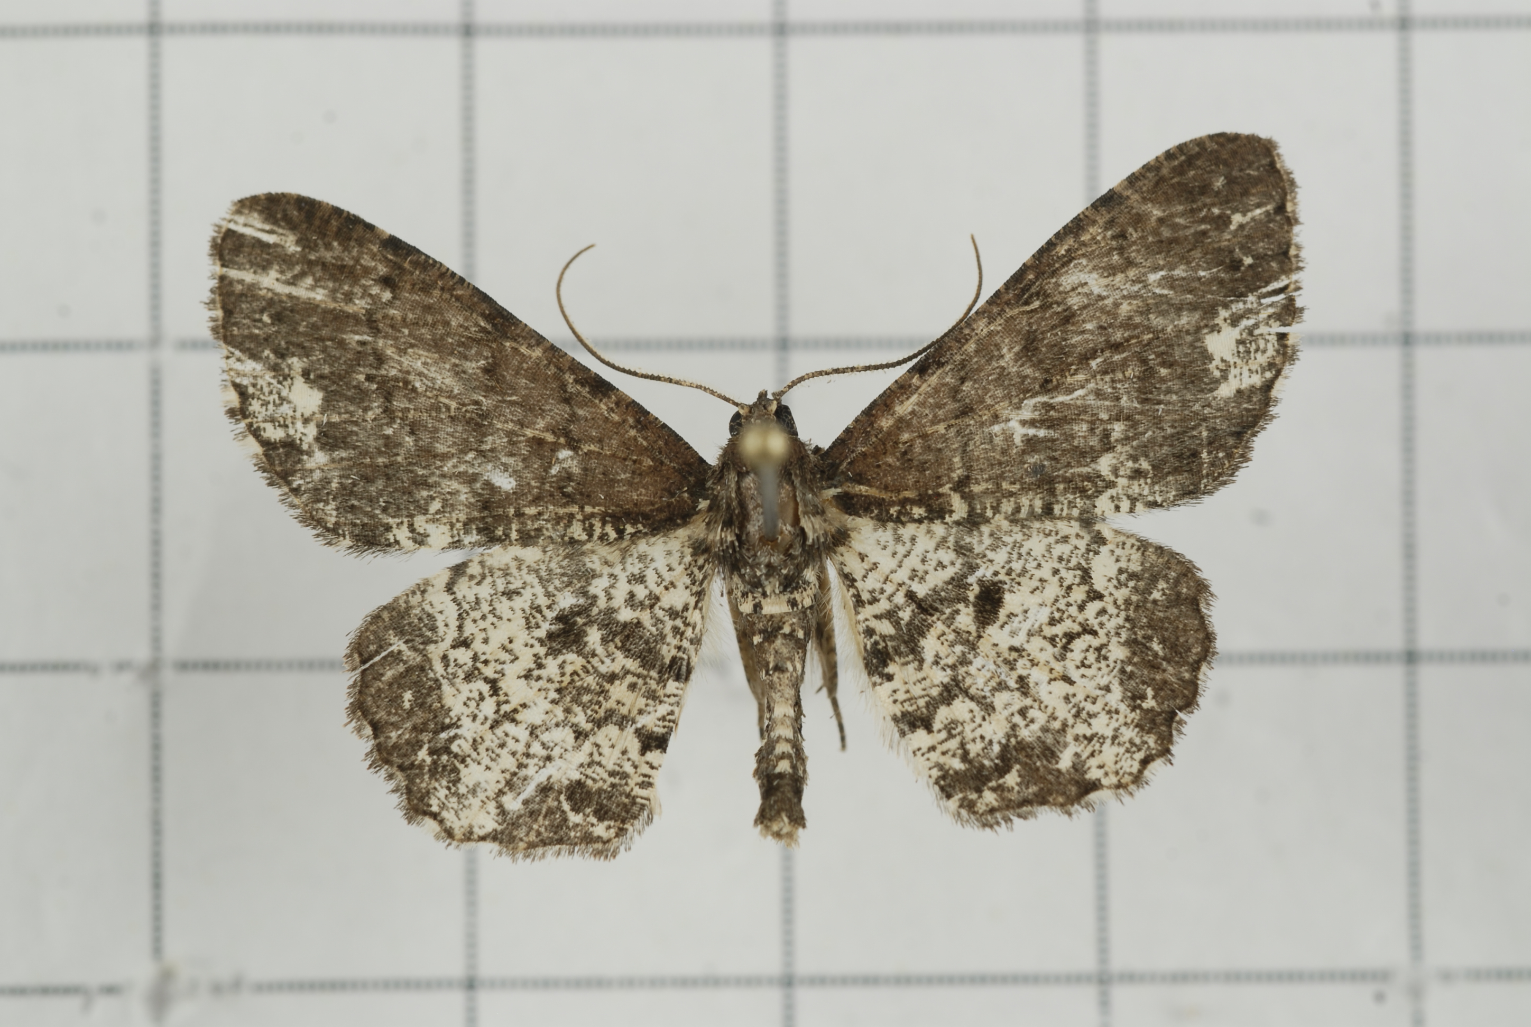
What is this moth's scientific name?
Abaciscus tristis tristis
